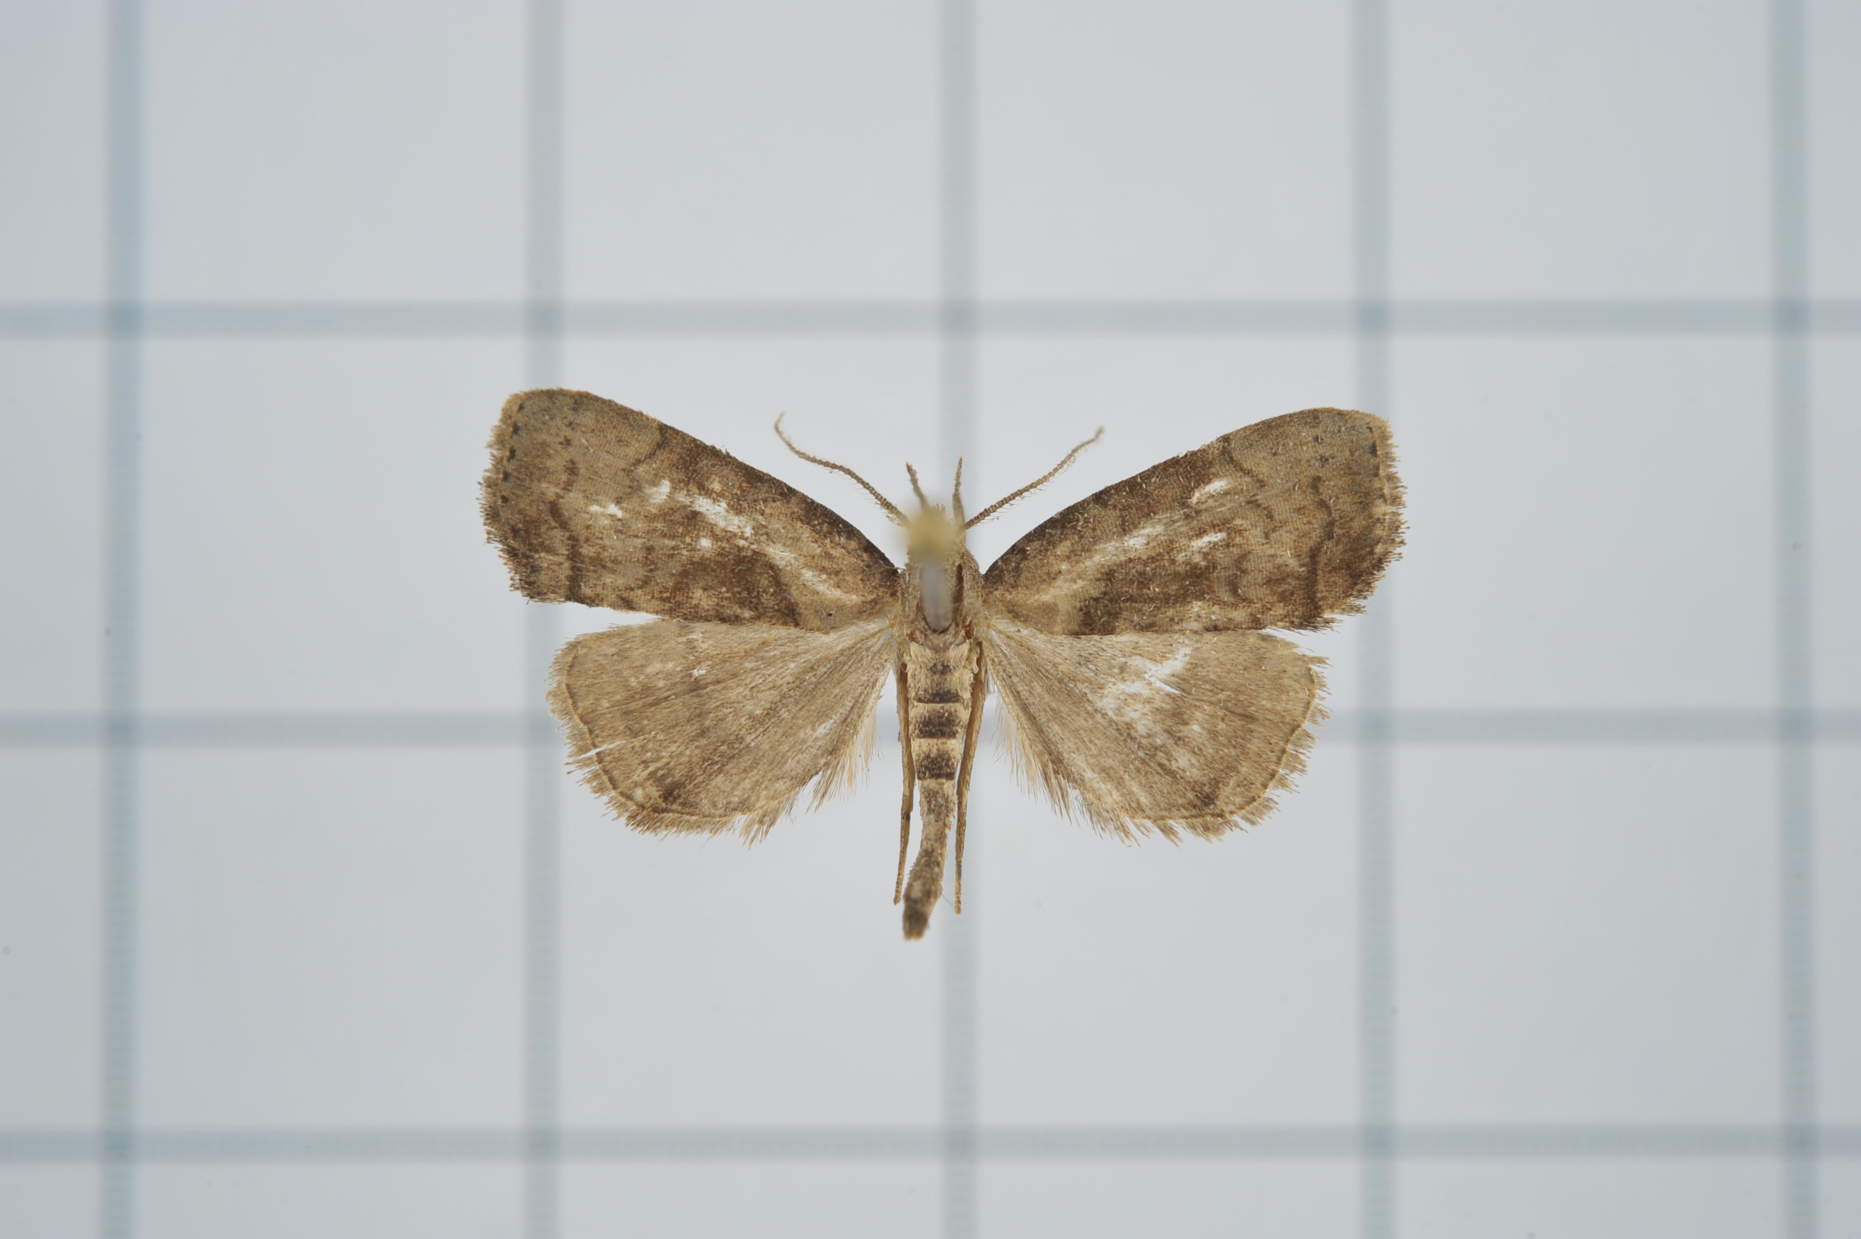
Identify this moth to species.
Herminia kurokoi
